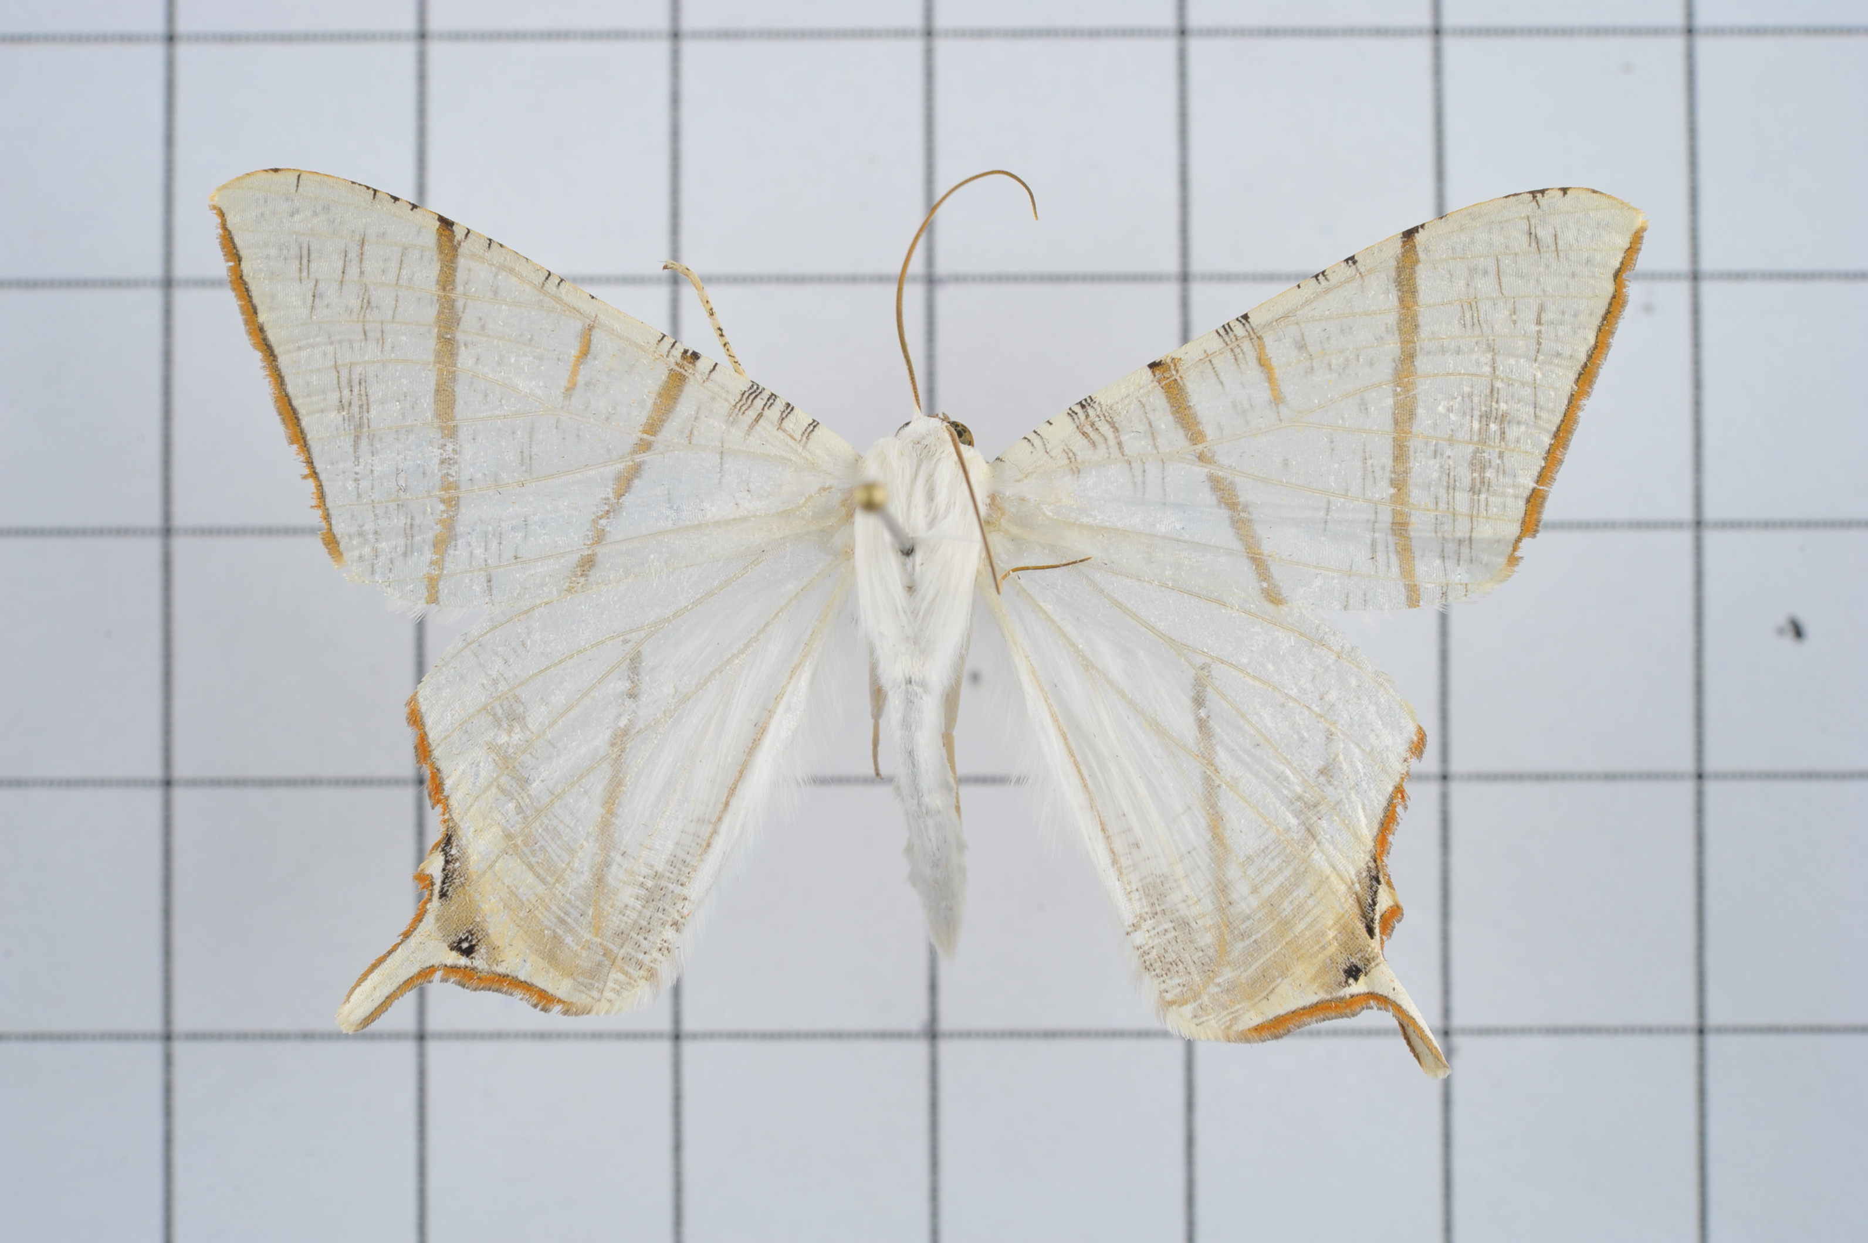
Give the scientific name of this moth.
Ourapteryx clara formosana
